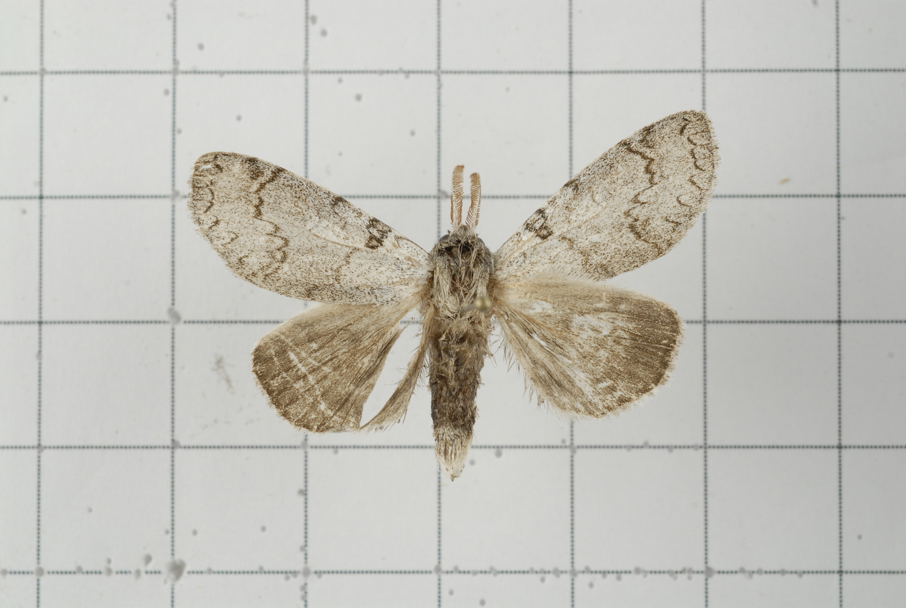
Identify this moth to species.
Calliteara postfusca
